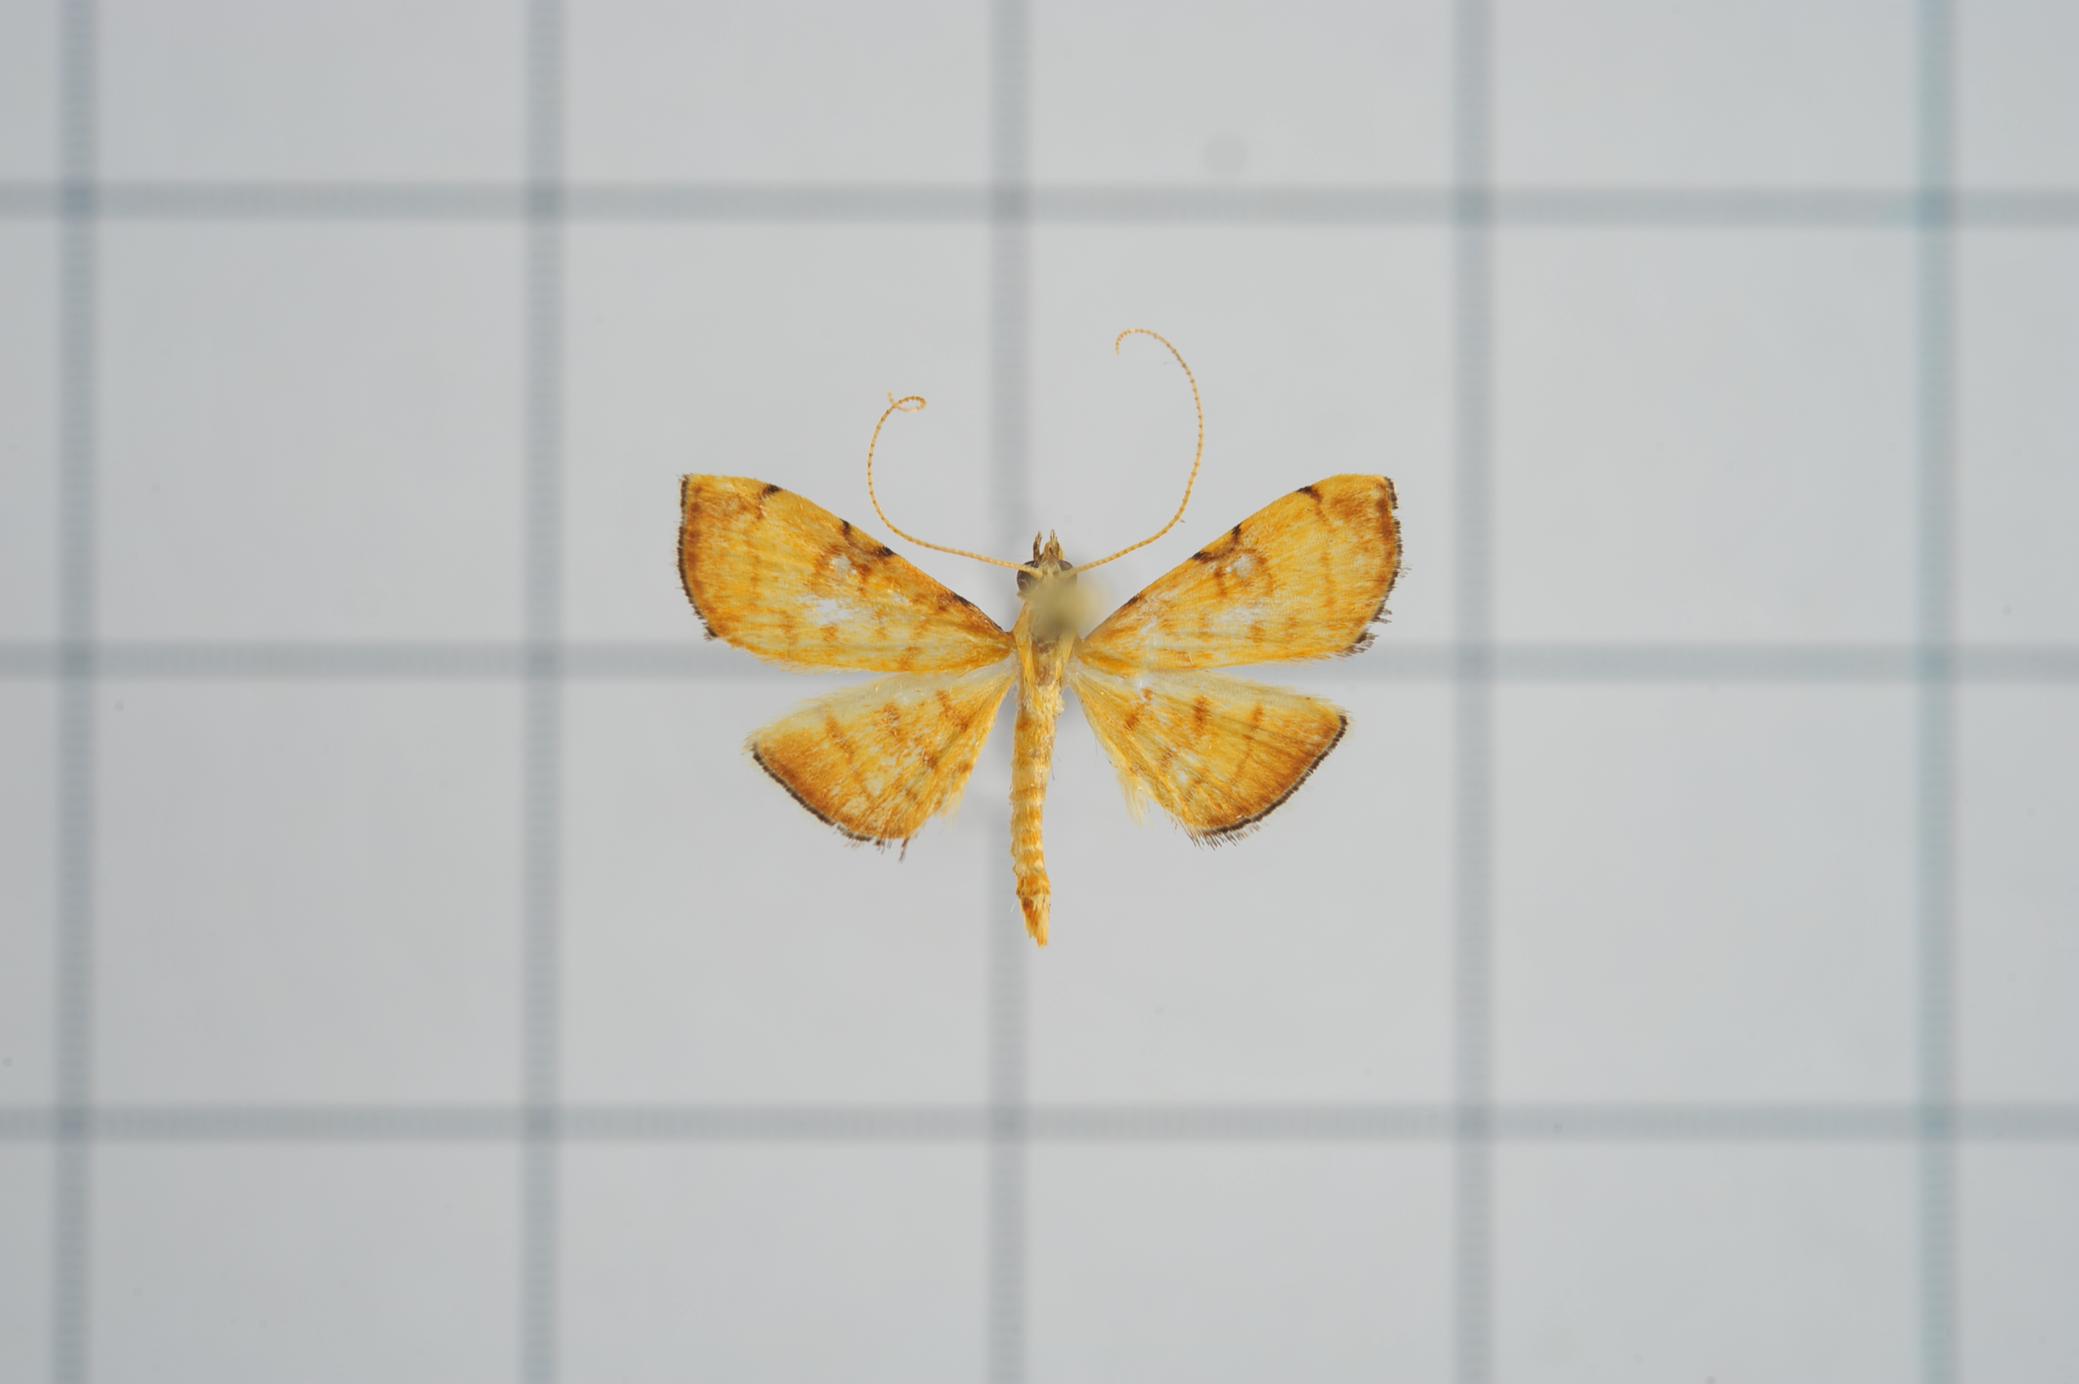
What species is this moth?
Mabra nigriscripta
